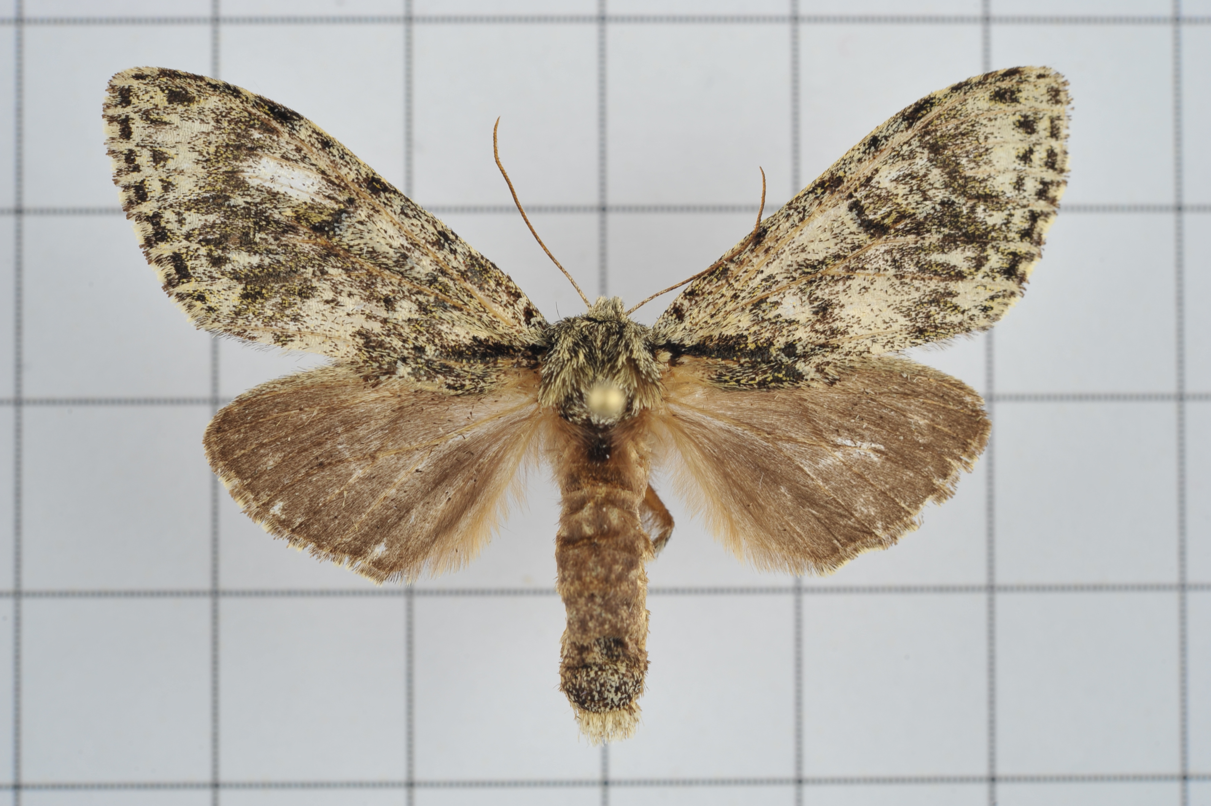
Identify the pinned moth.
Pheosiopsis cinerea formosana
